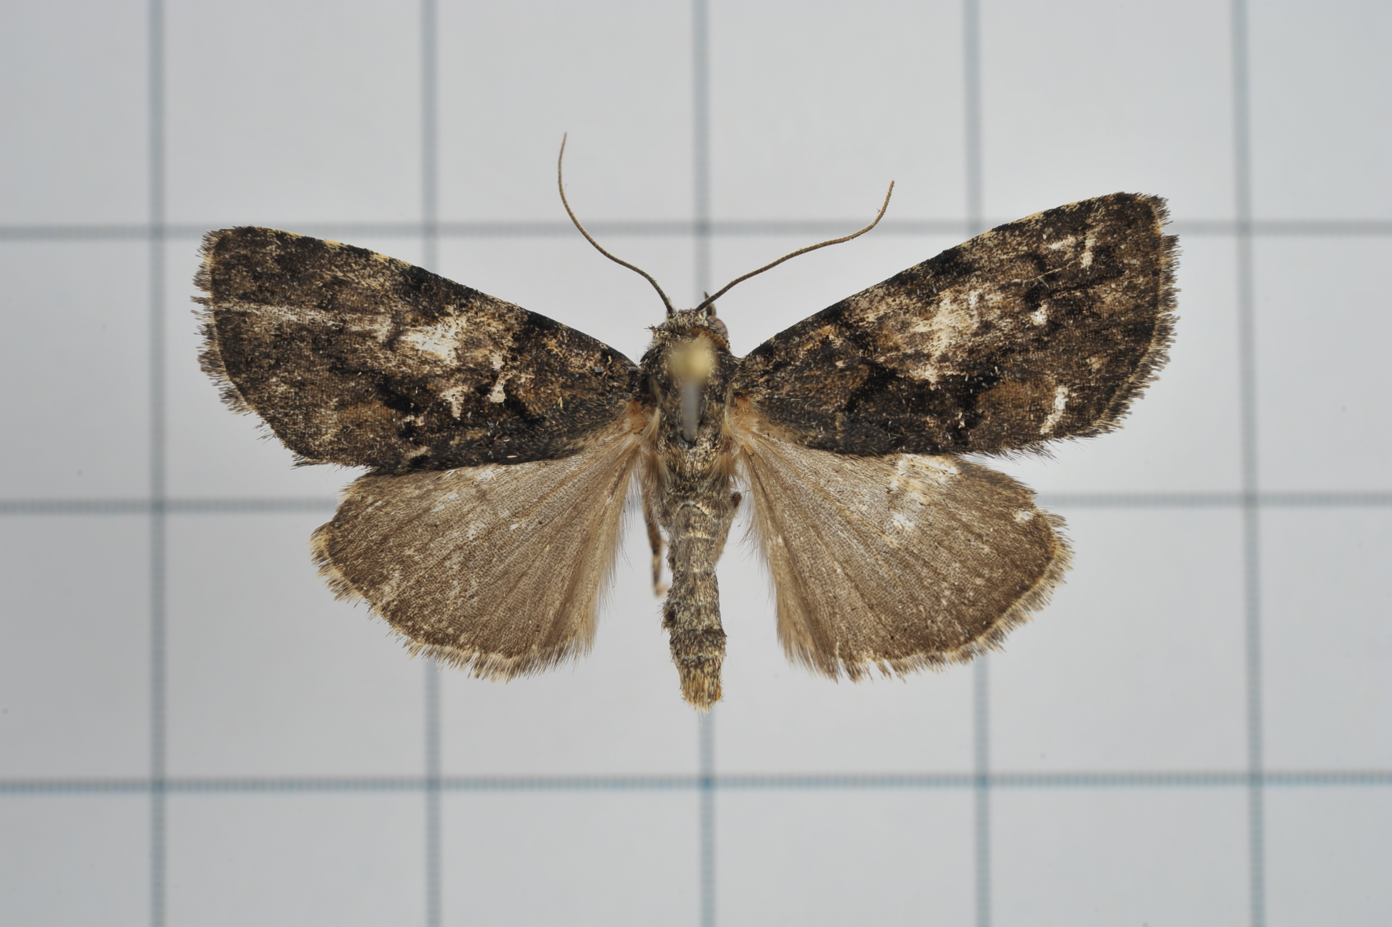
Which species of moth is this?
Gerbathodes paupera
